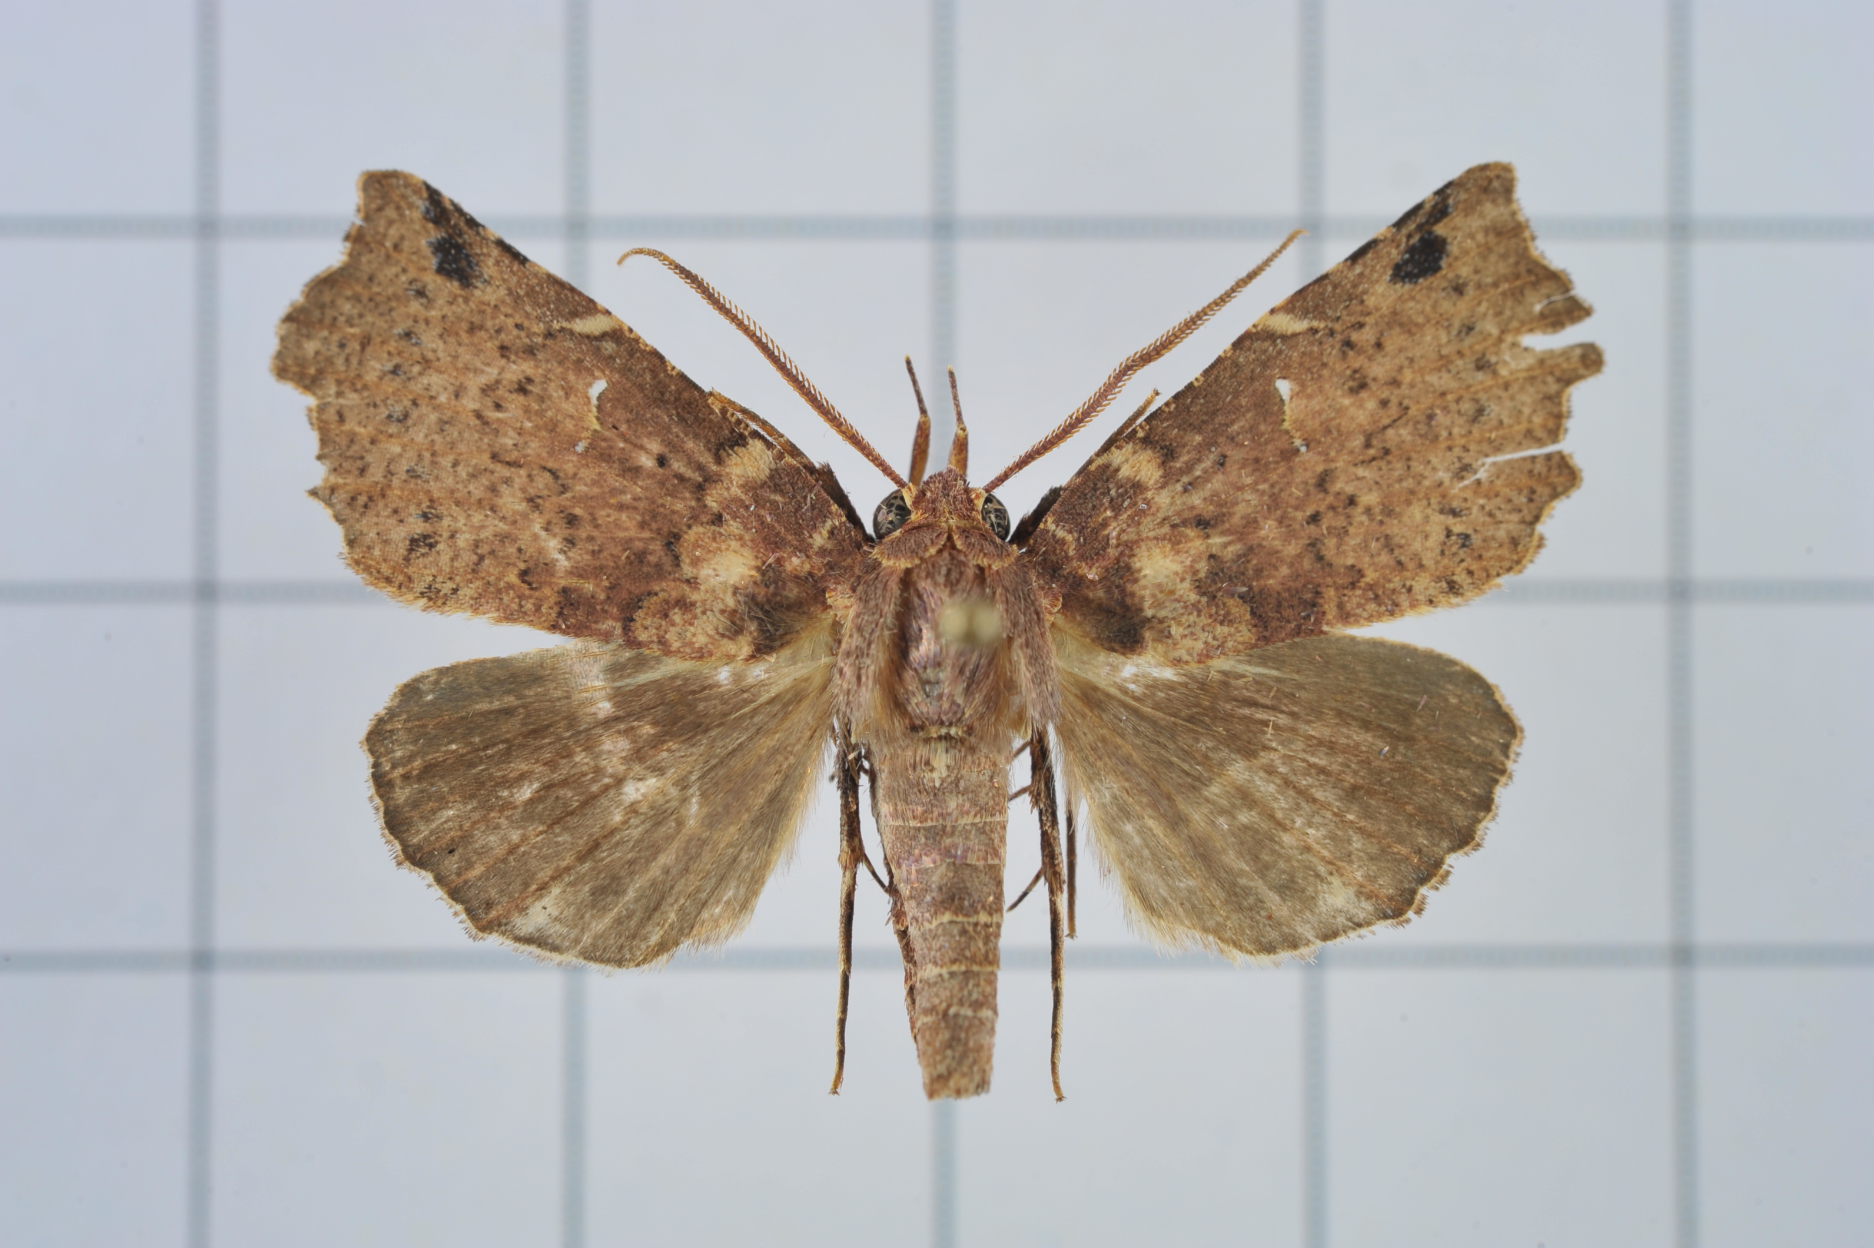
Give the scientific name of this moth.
Falana sordida
